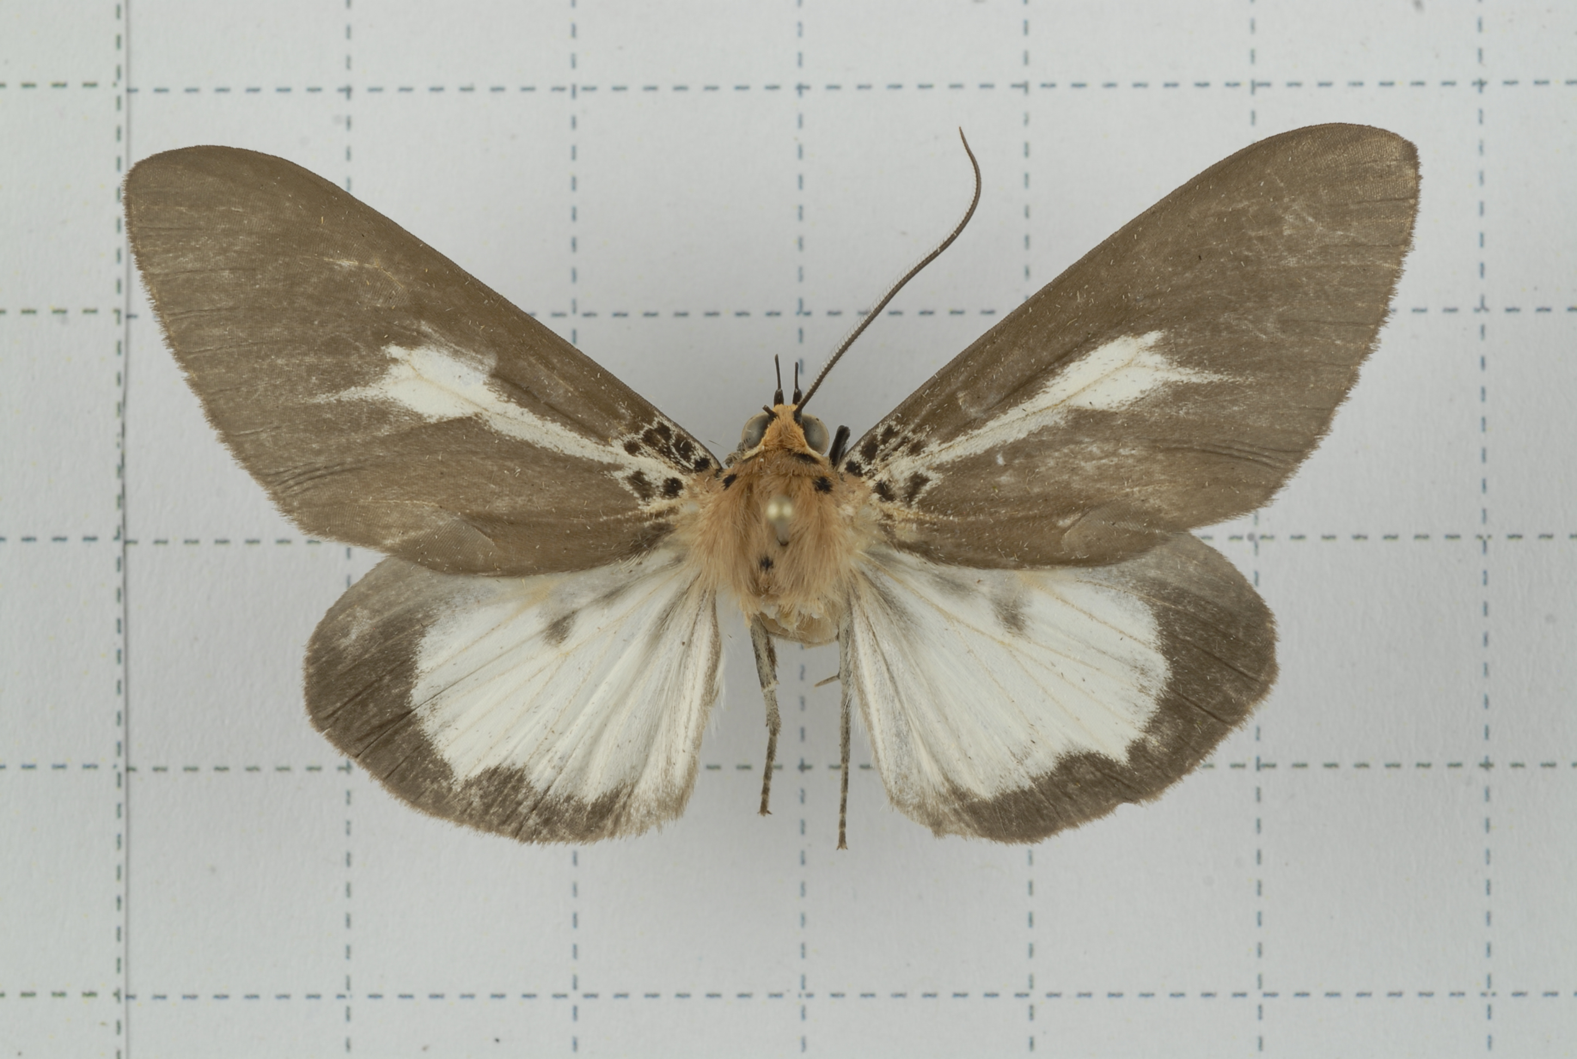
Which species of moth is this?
Asota heliconia zebrina
